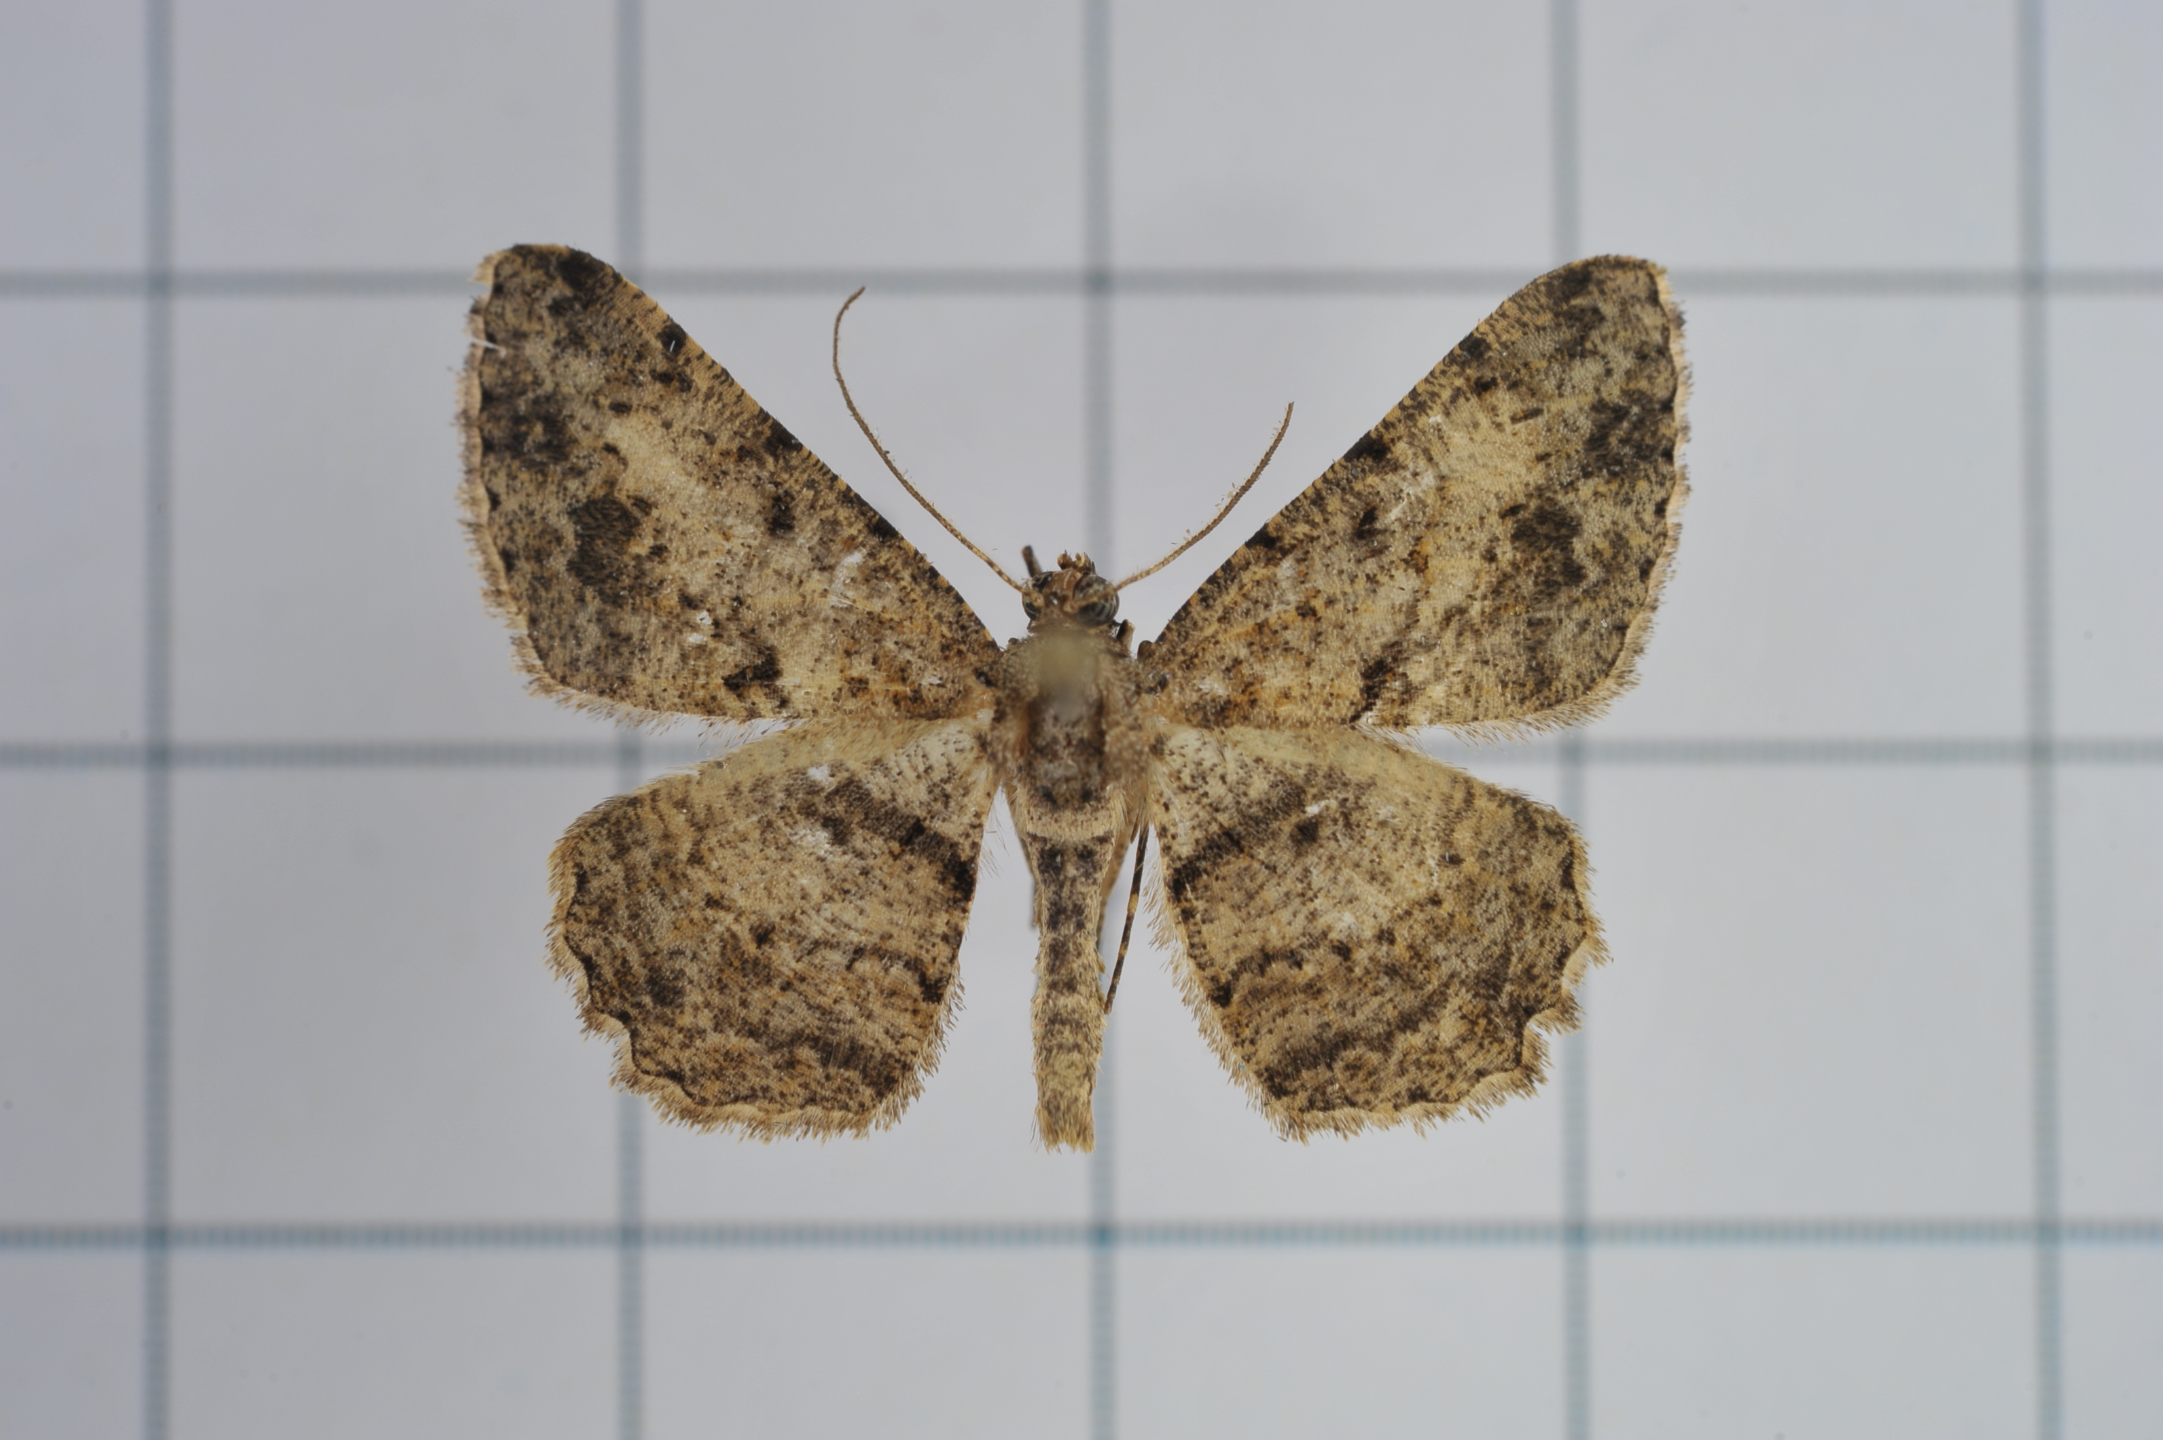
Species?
Psilalcis breta rantaizana
